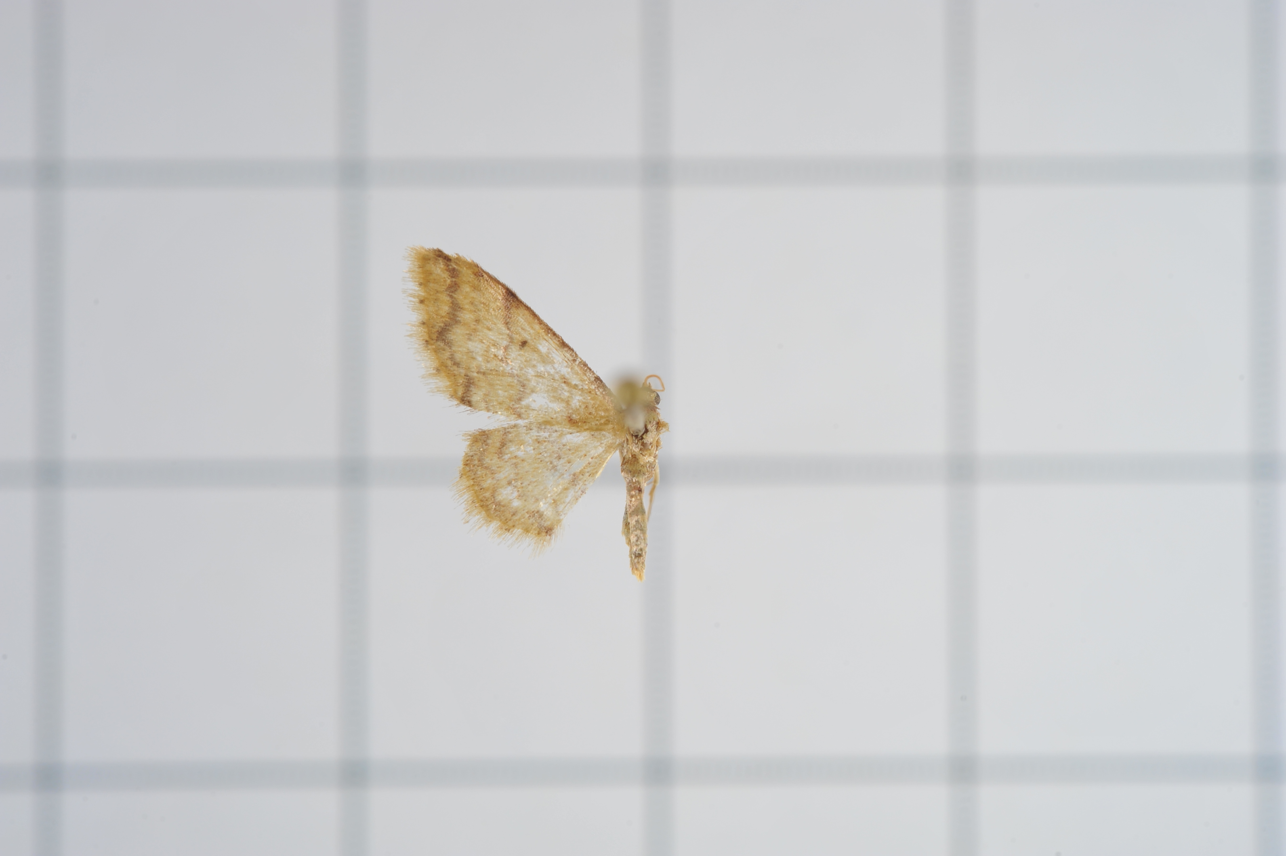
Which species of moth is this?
Idaea paraula
